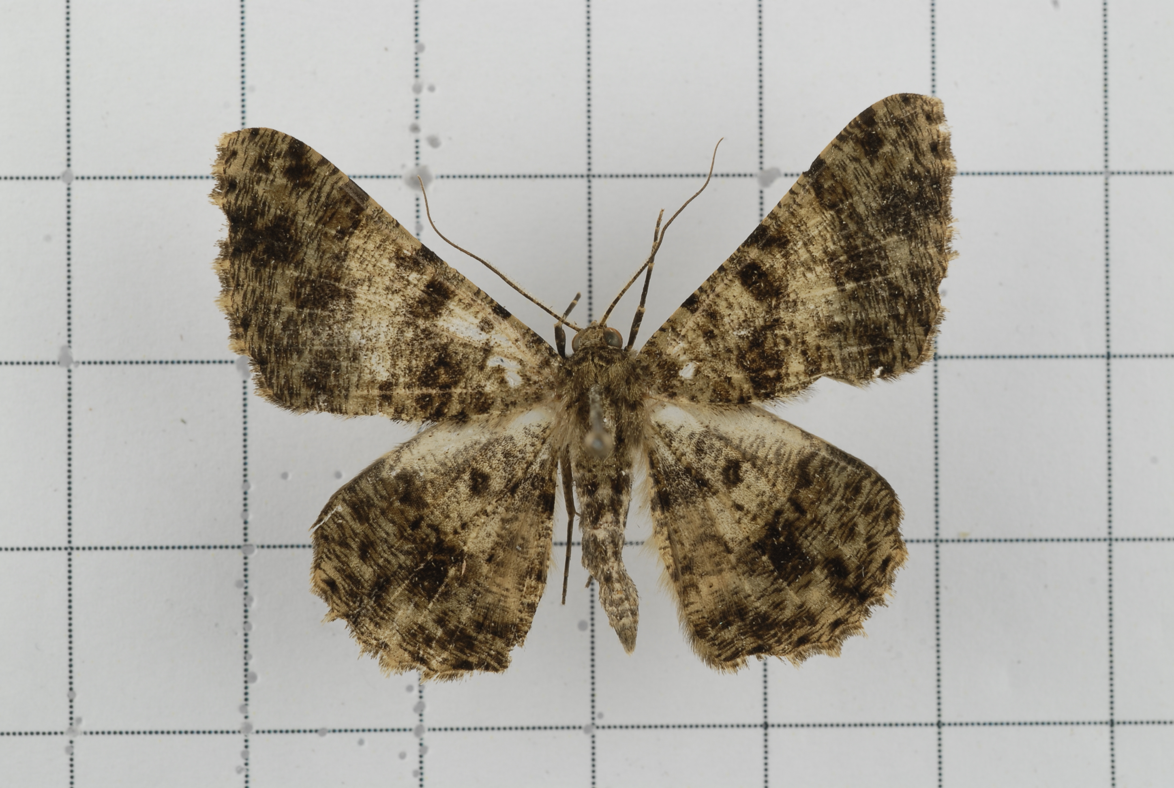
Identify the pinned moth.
Racotis boarmiaria
